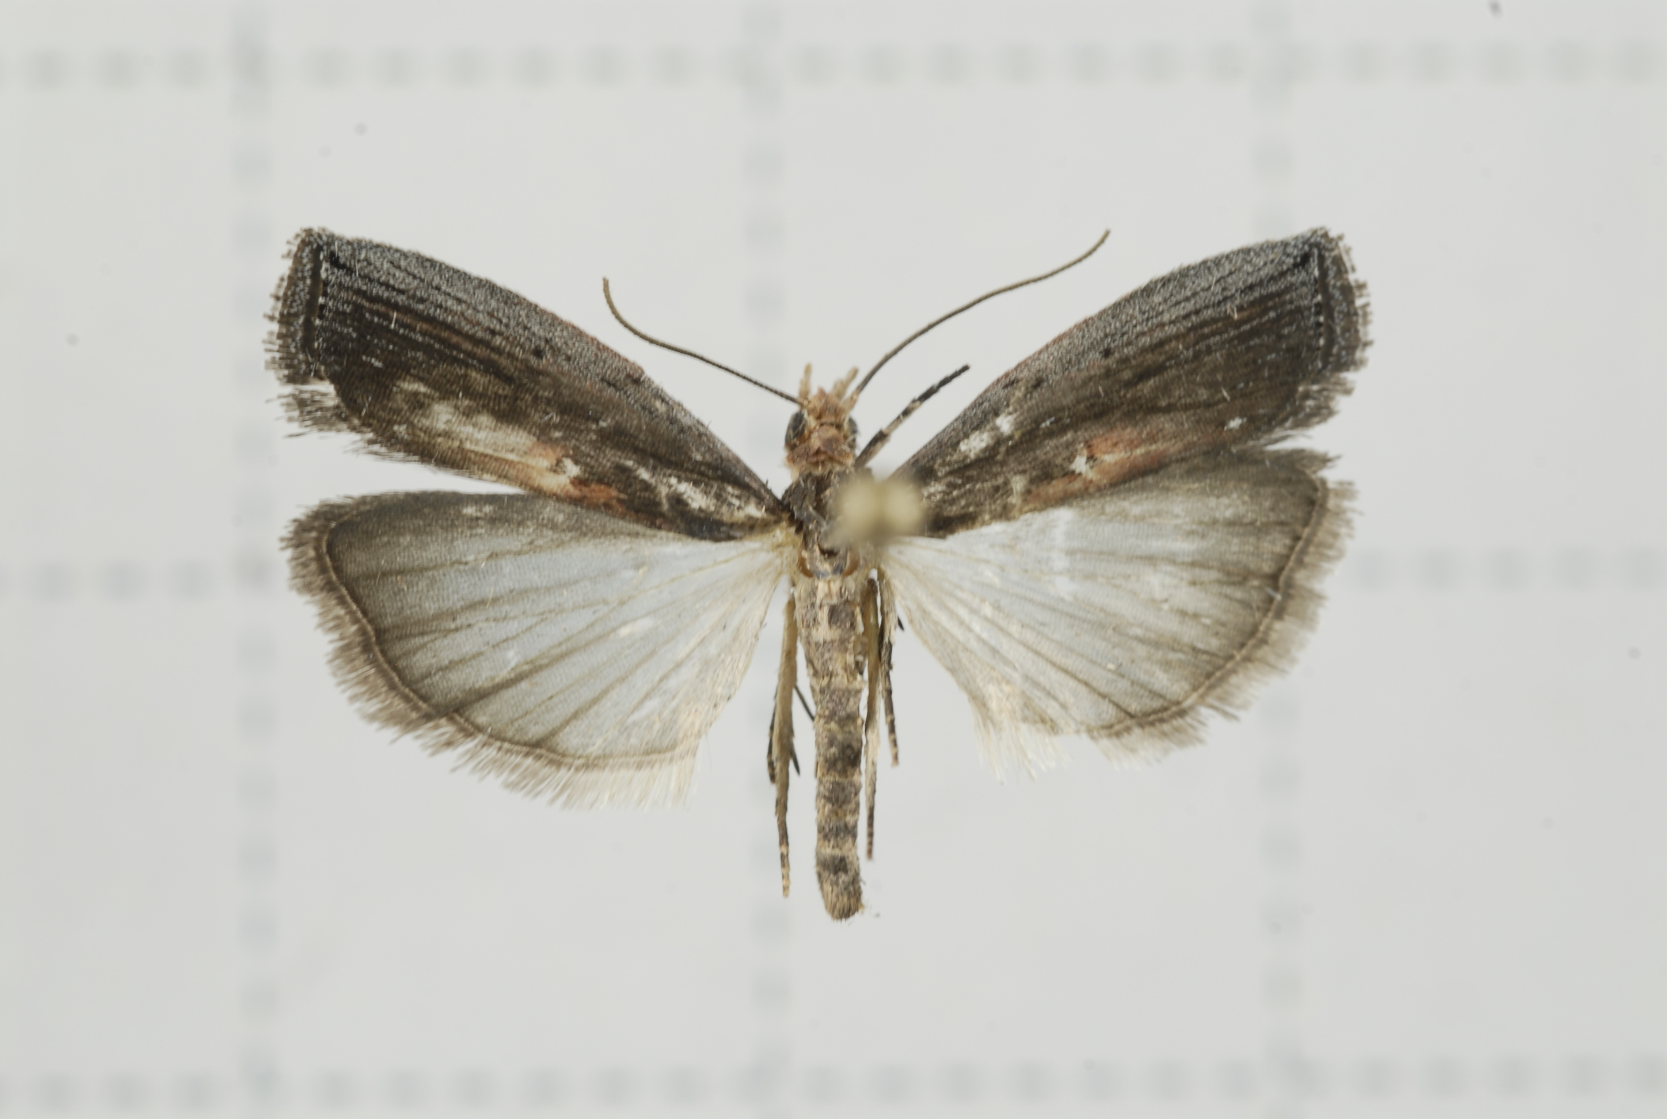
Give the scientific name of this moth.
Pempelia maculata
